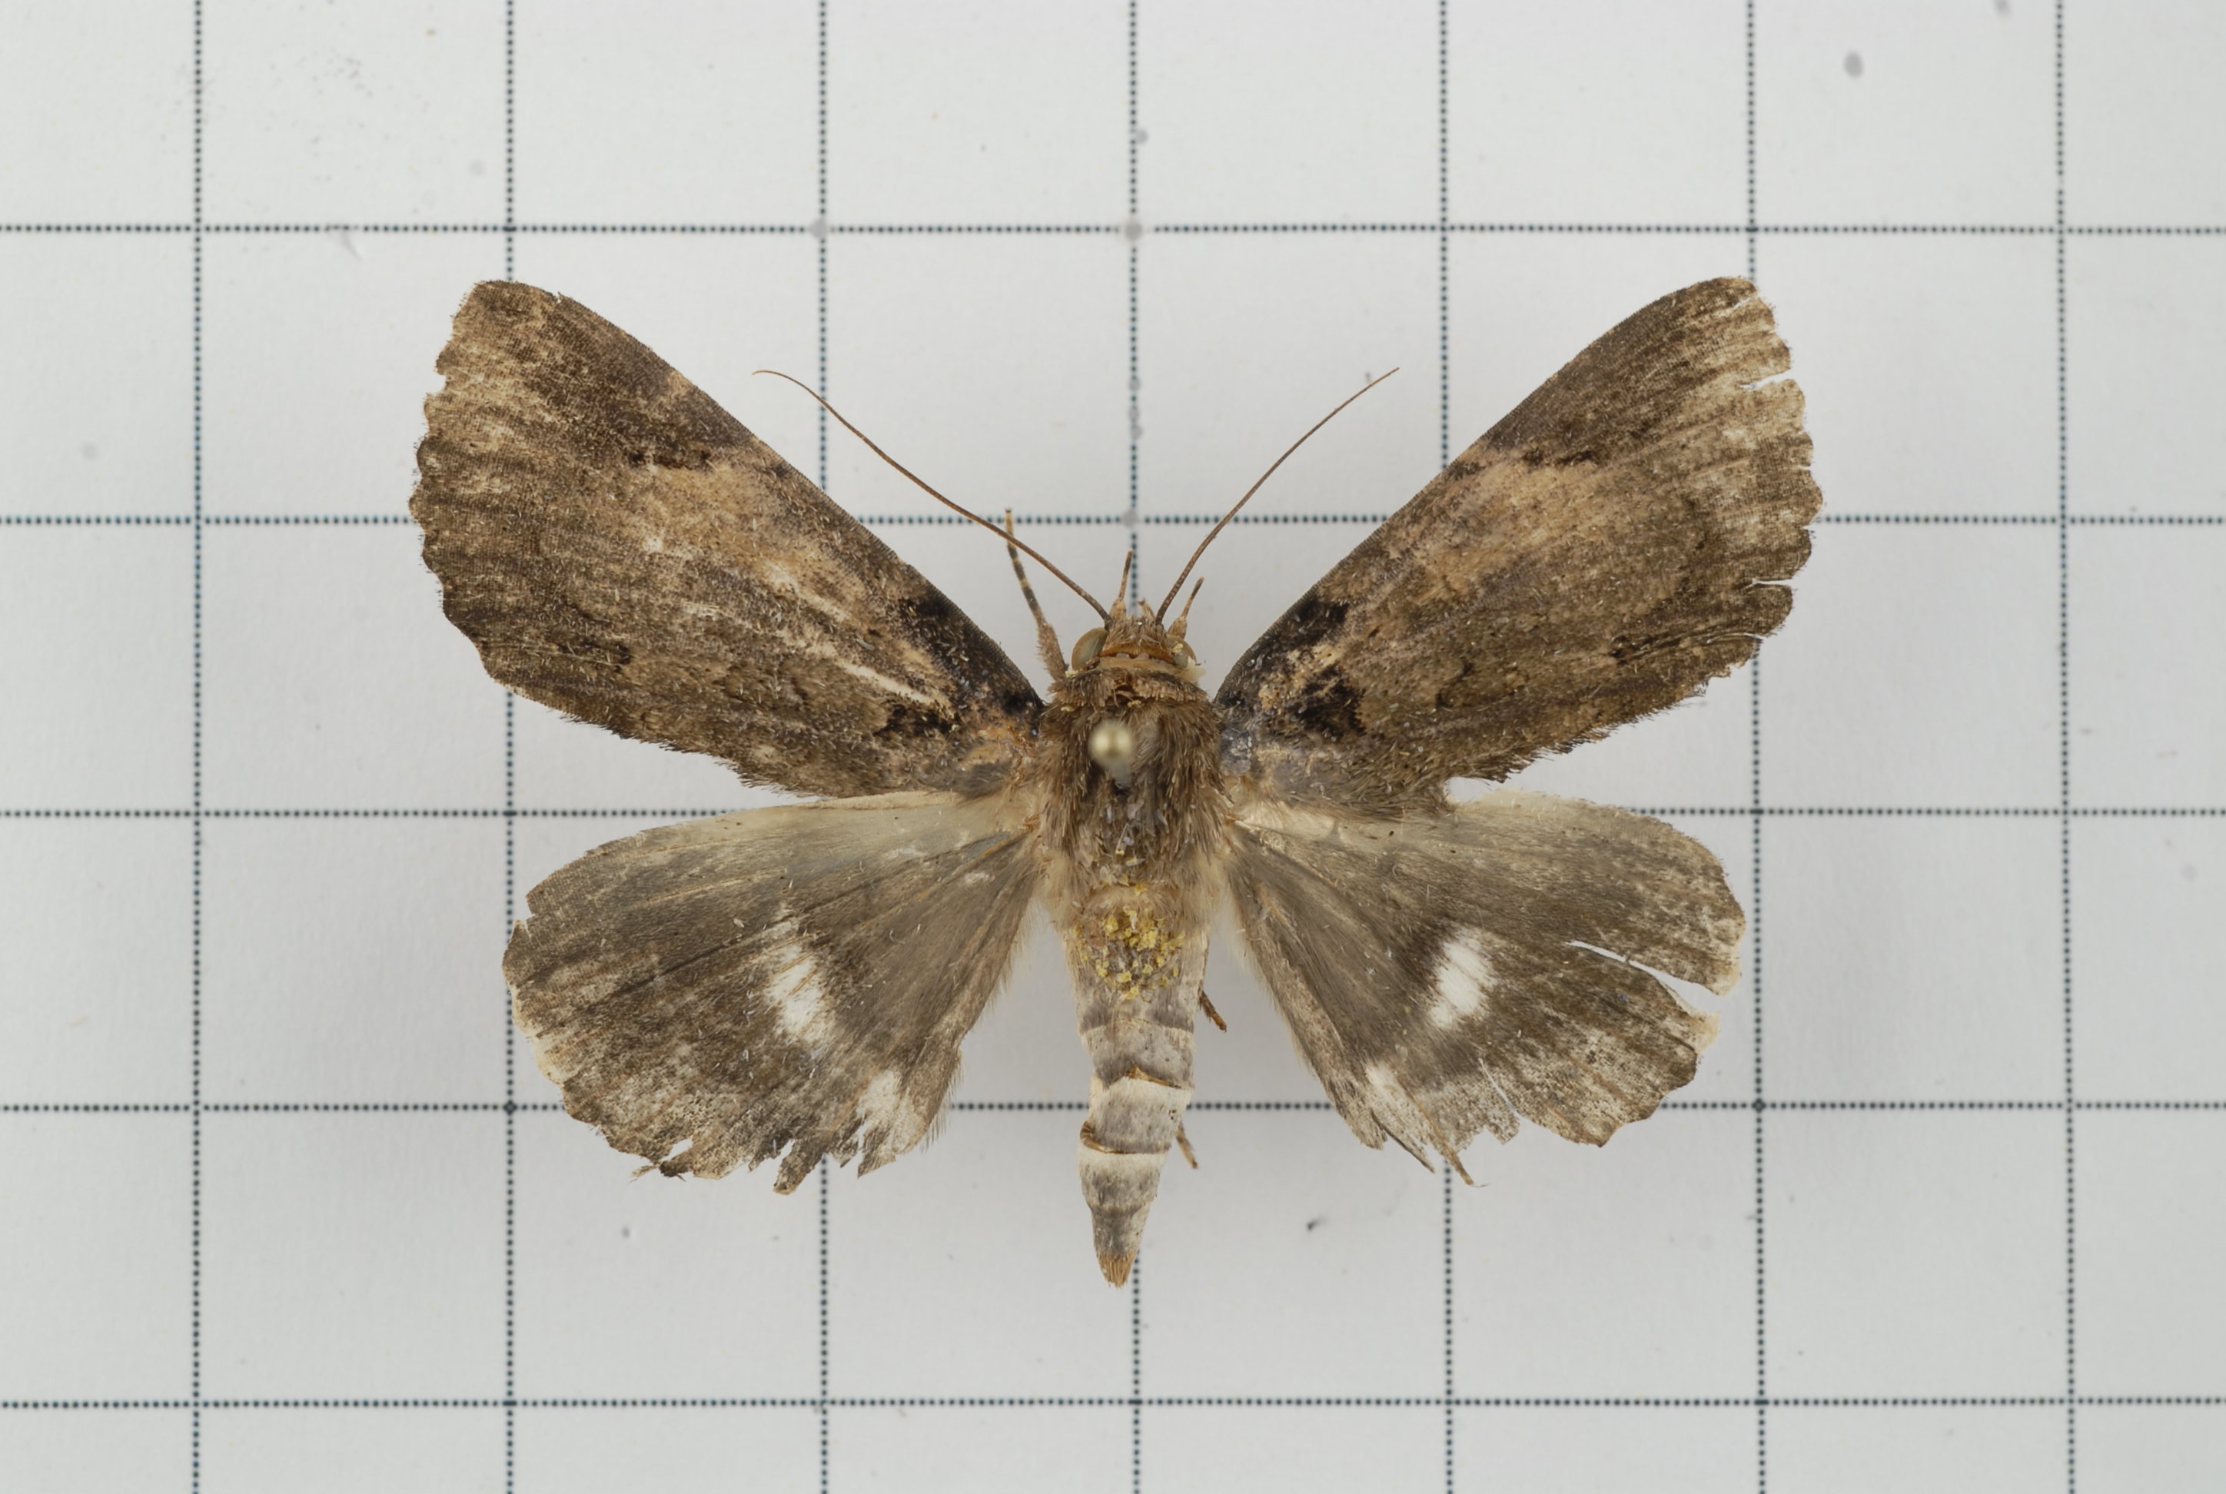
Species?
Ercheia cyllaria
